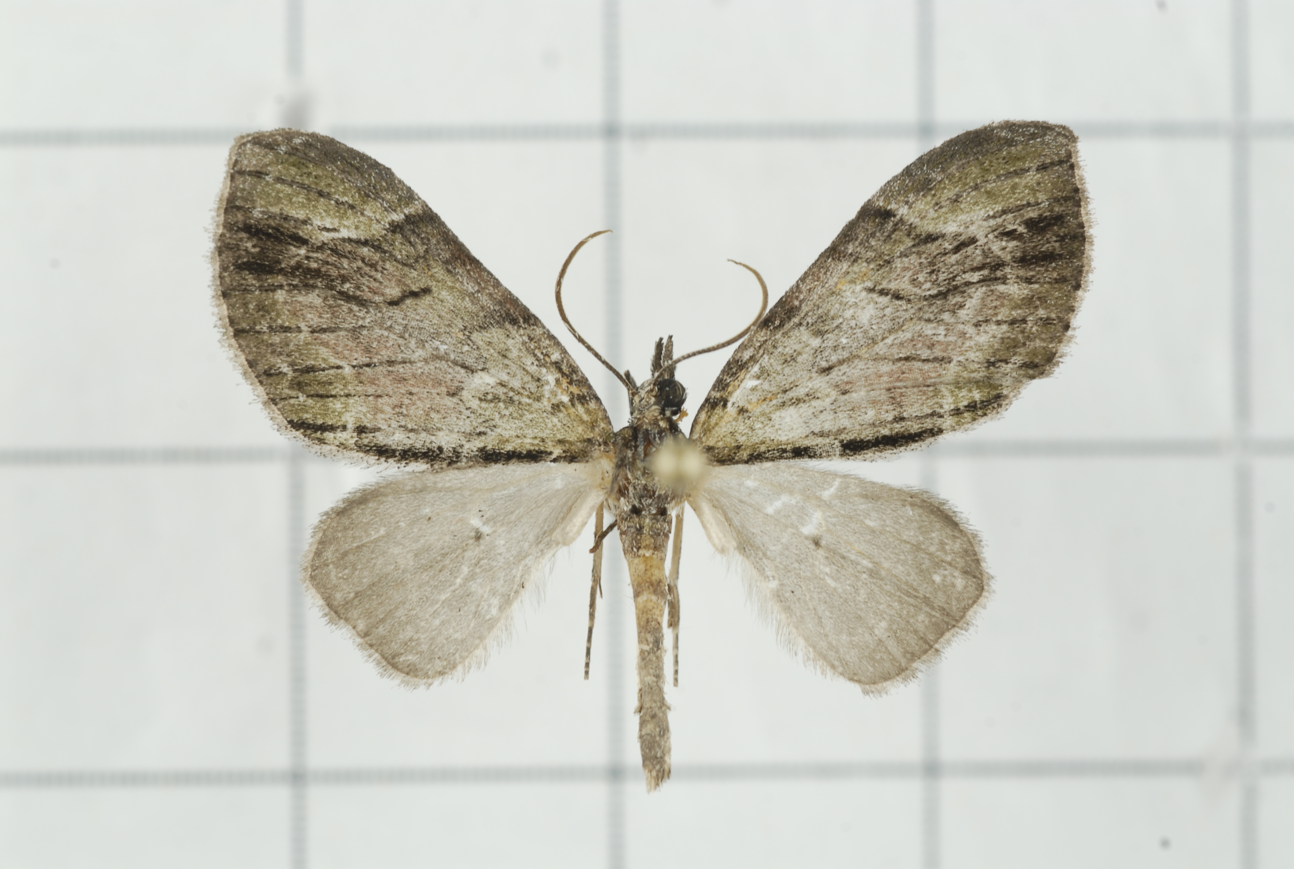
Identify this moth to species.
Epilobophora venipicta
